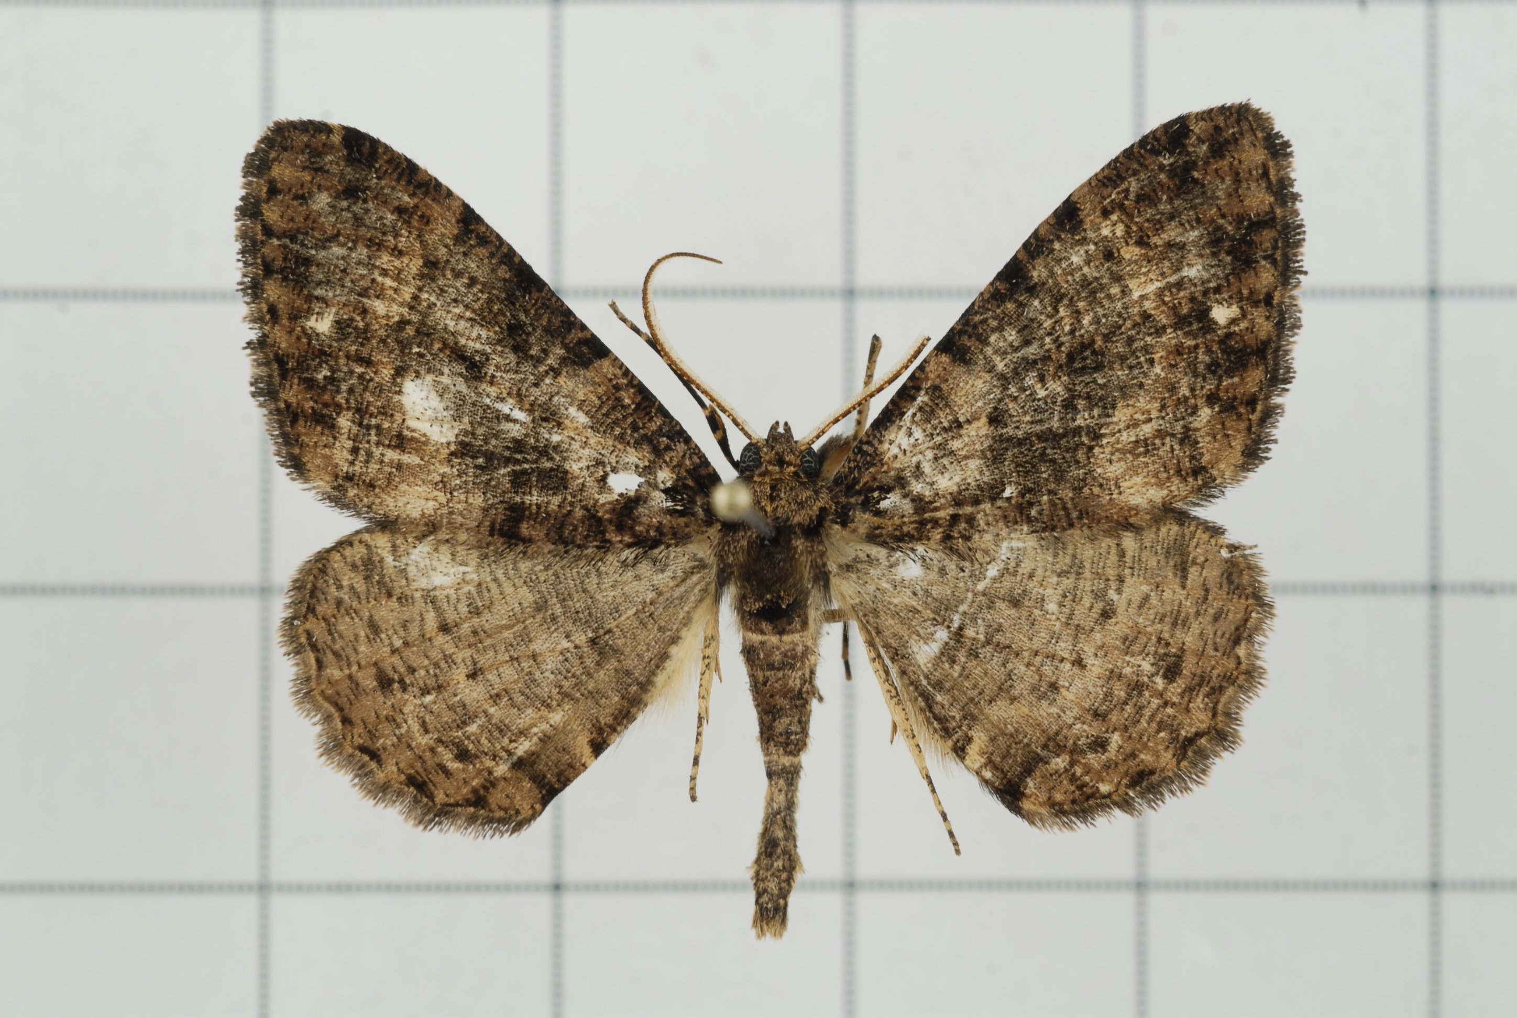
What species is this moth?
Parectropis subflava
